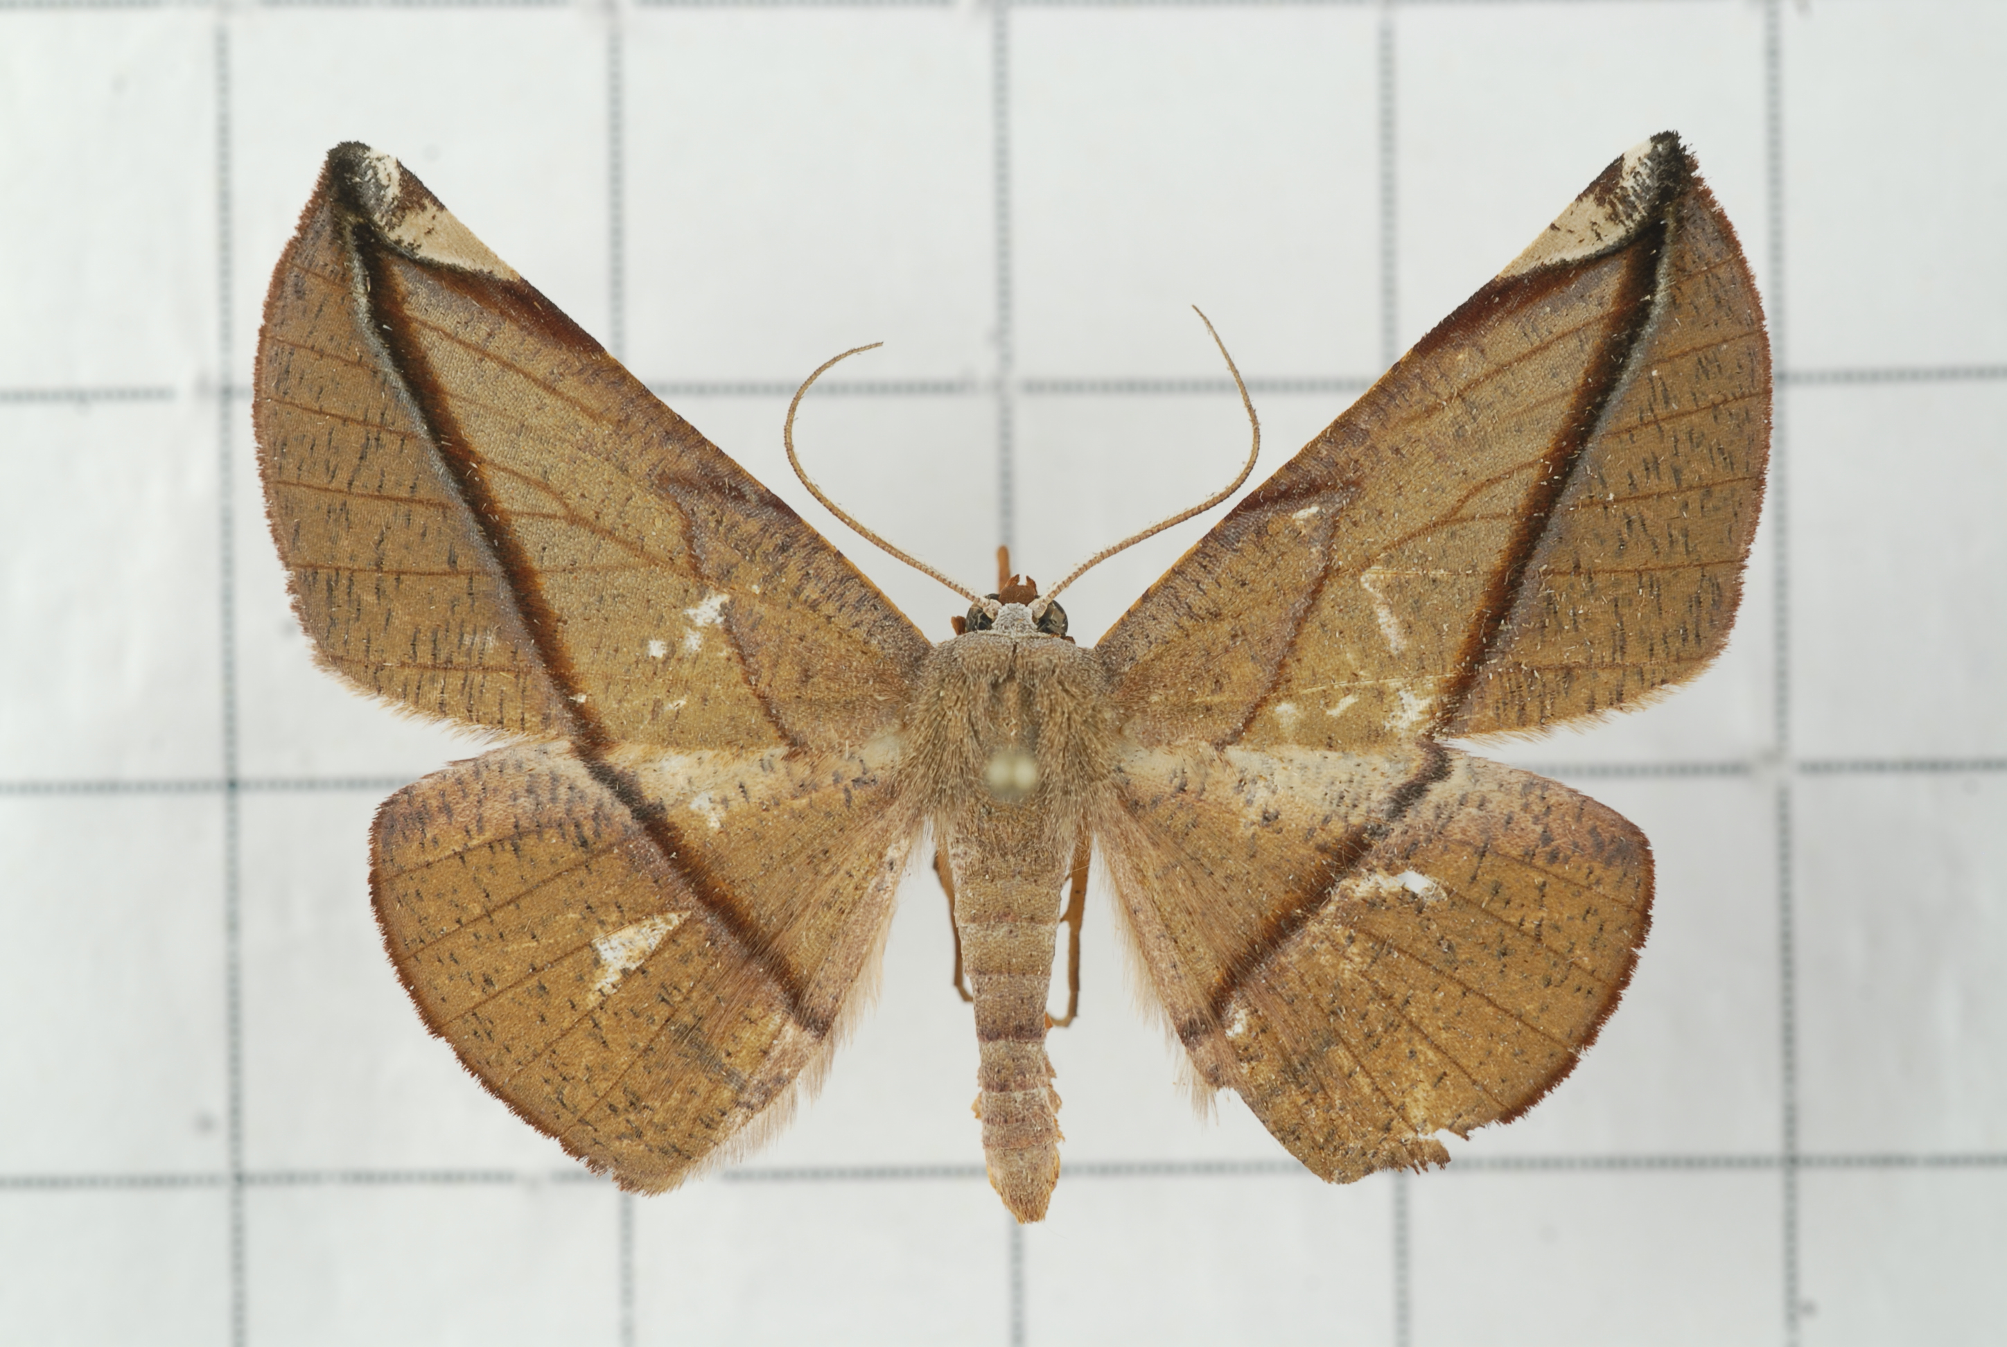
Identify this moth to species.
Pseudomiza obliquaria
